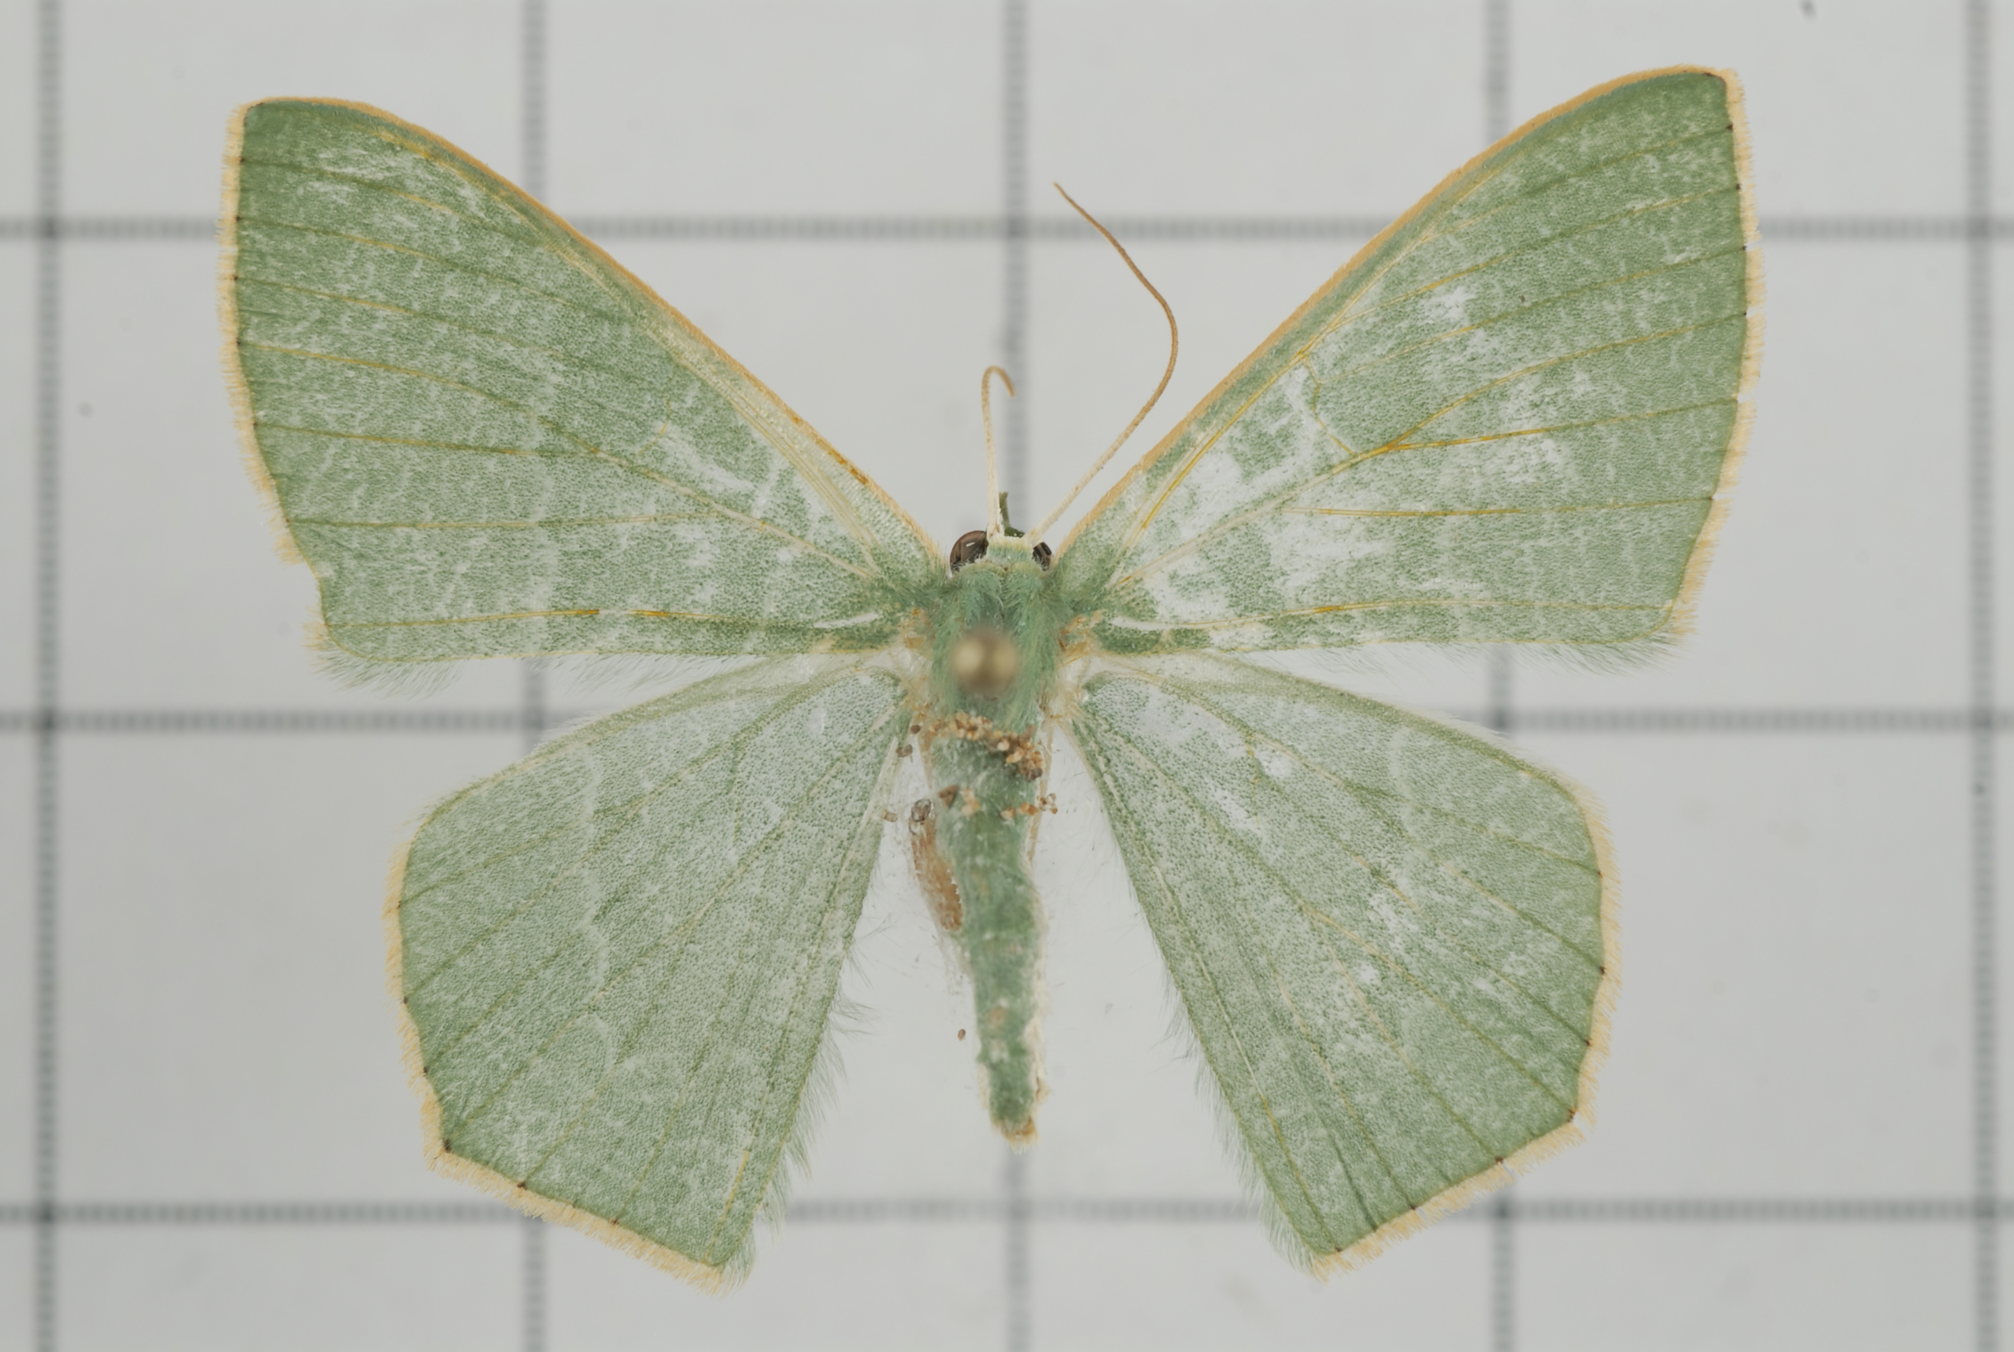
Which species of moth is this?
Pelagodes subquadraria
